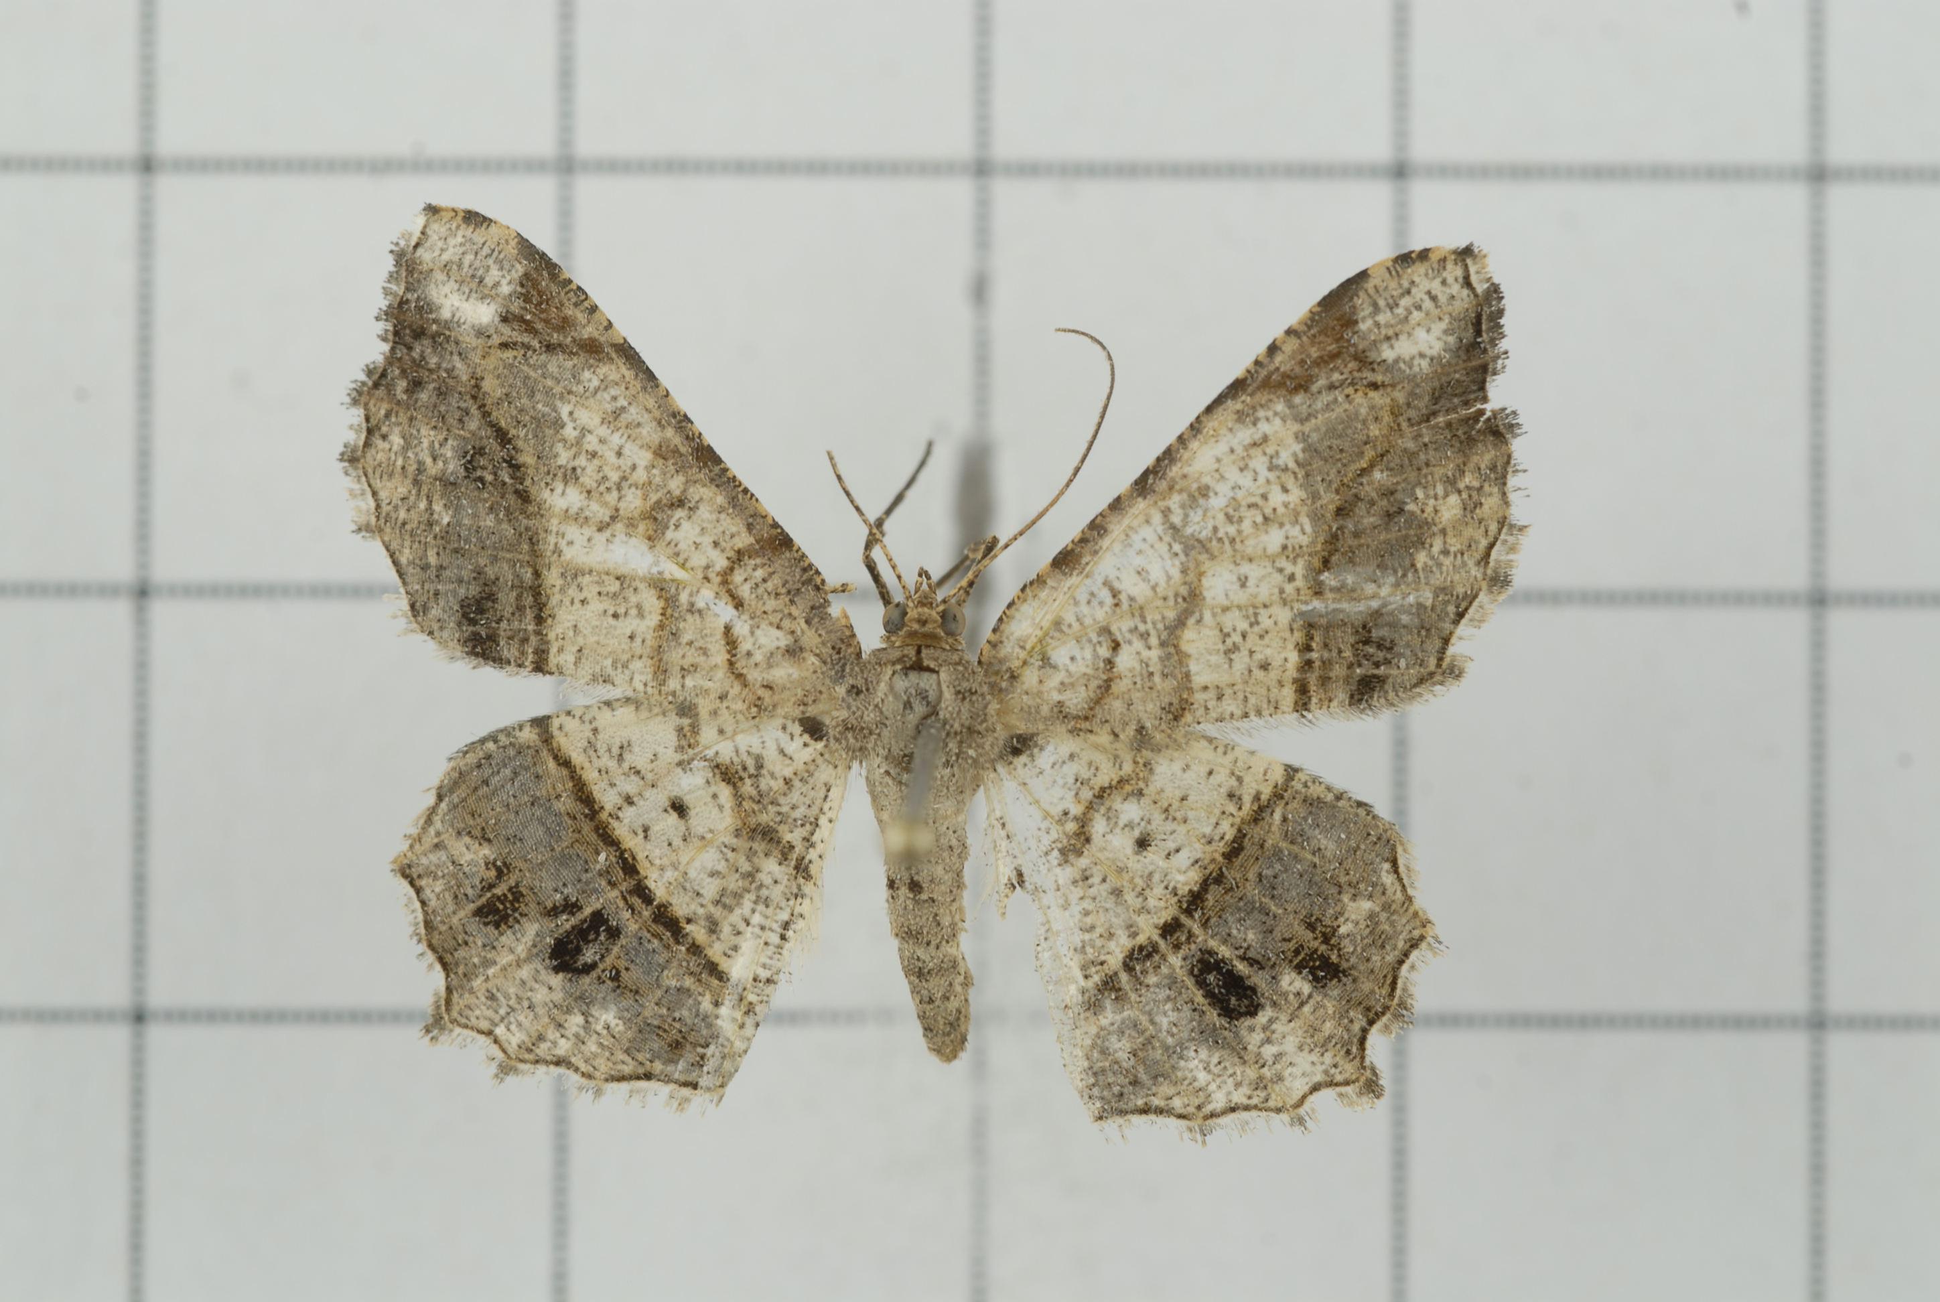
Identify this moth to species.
Chiasmia intermediaria
